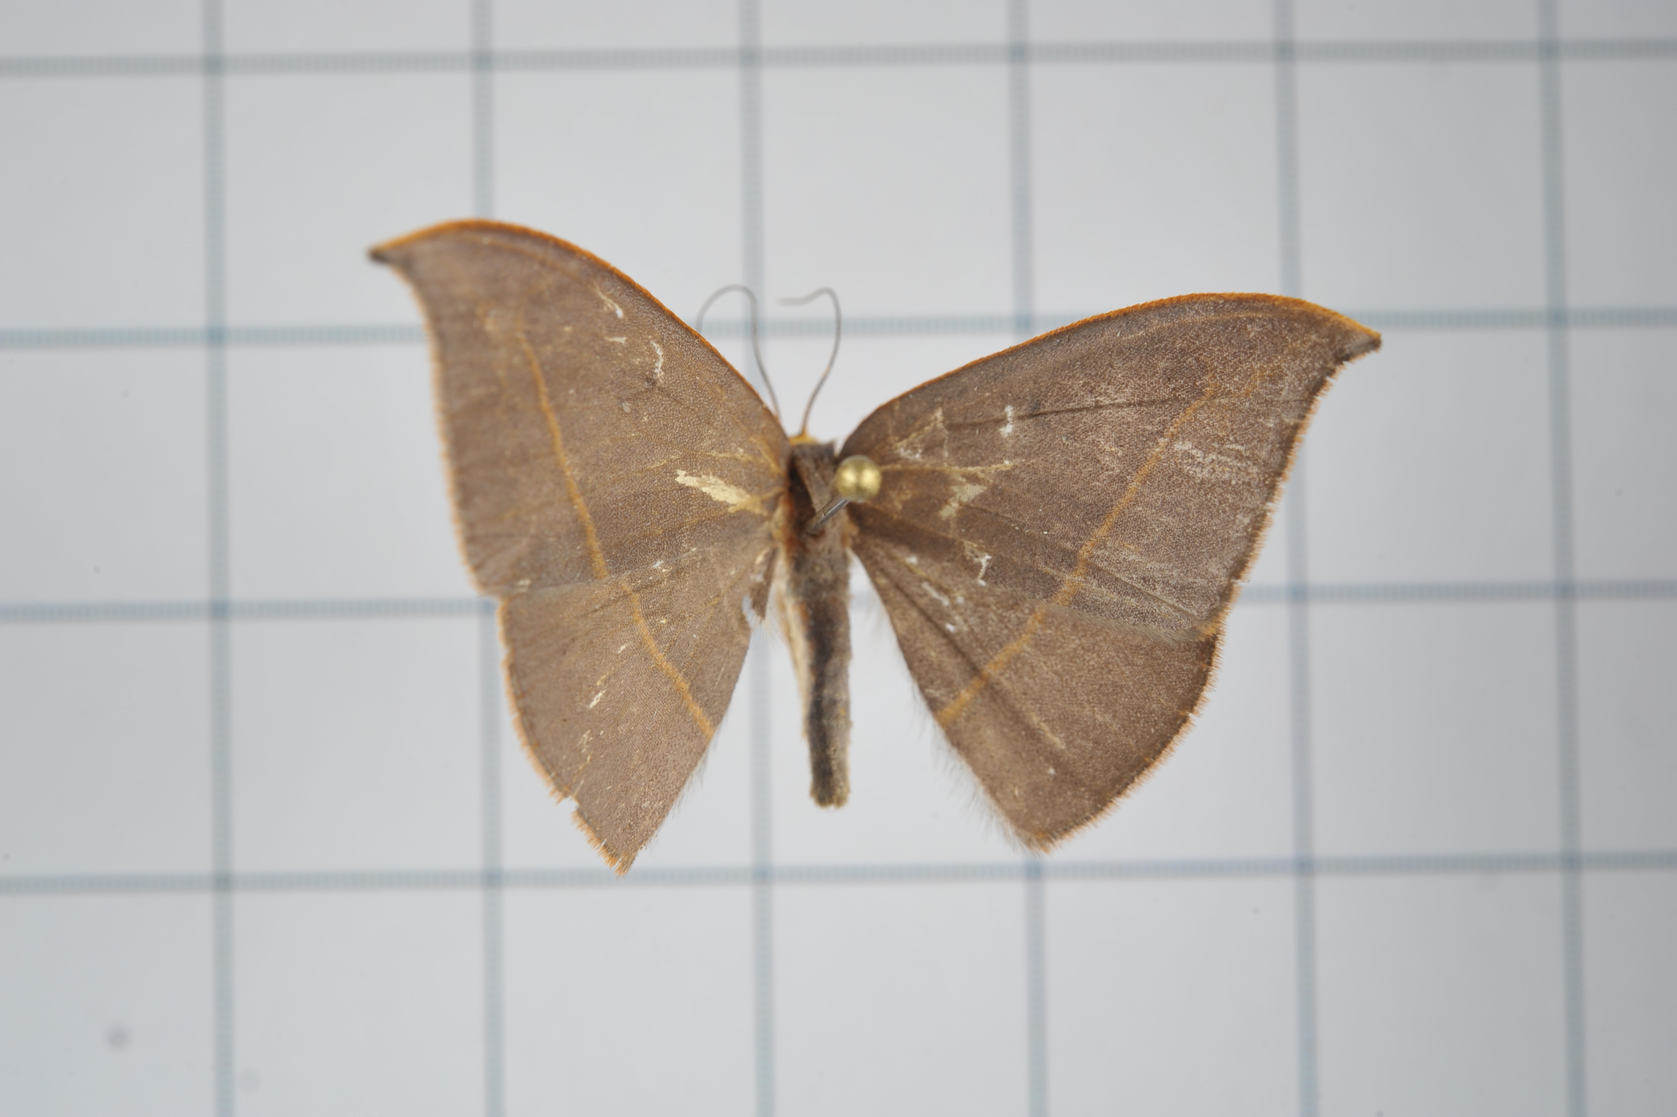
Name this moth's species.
Microblepsis violacea
